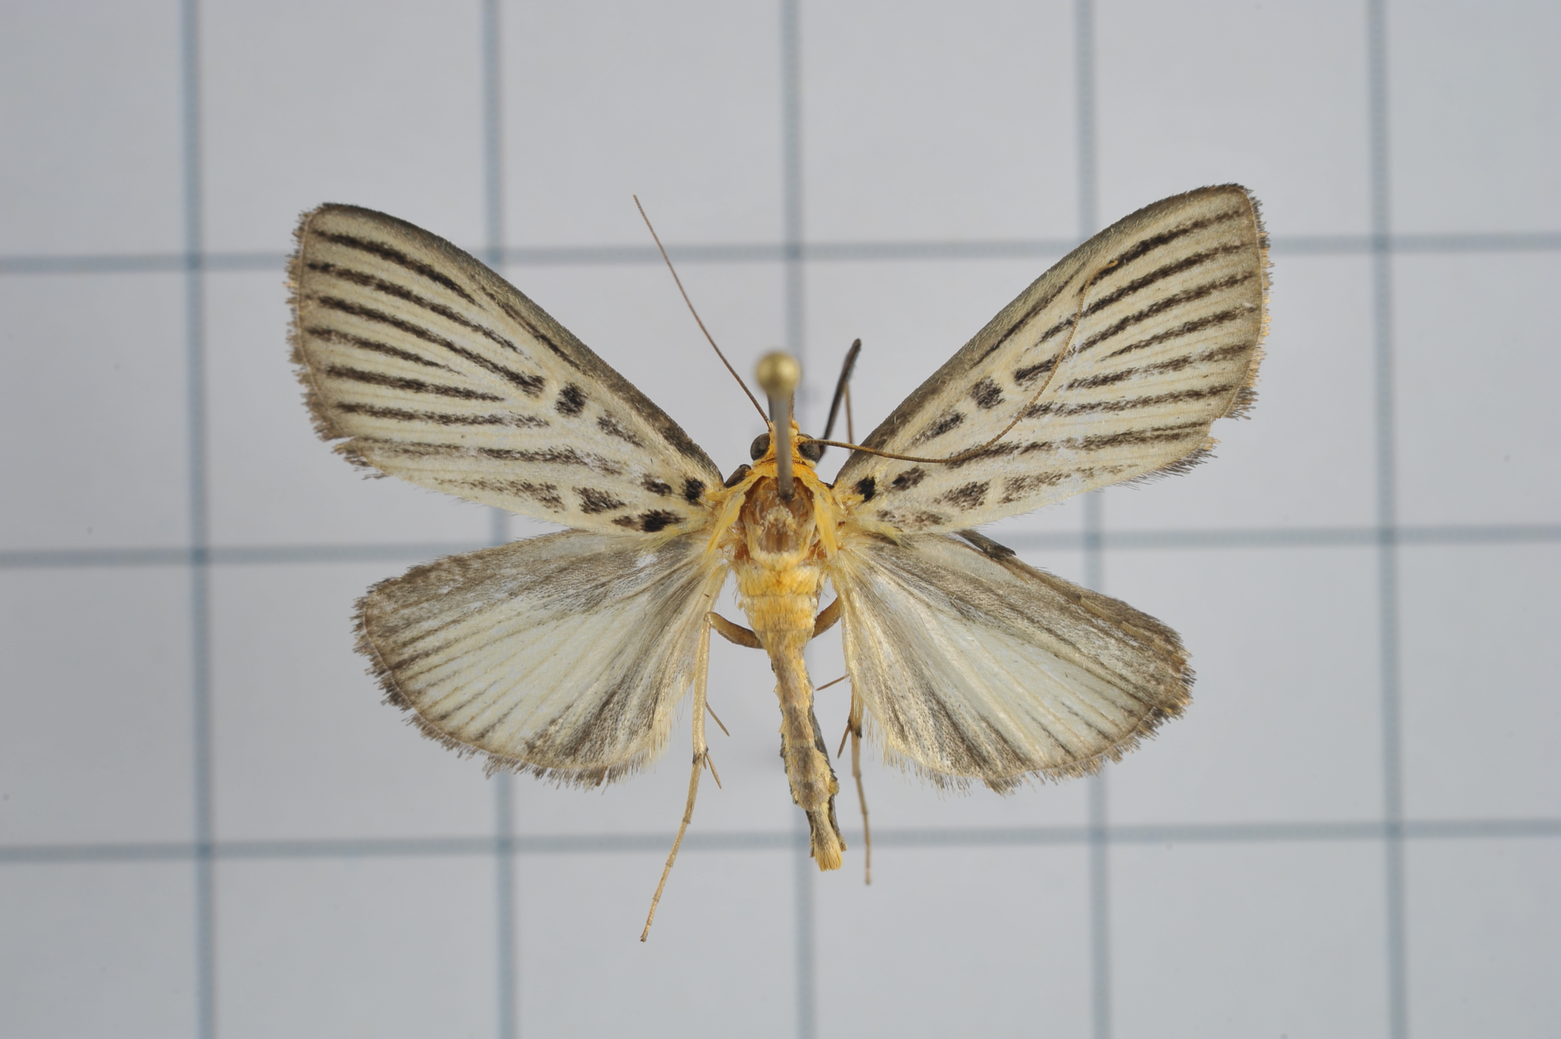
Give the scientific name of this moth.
Tyspanodes hypsalis
